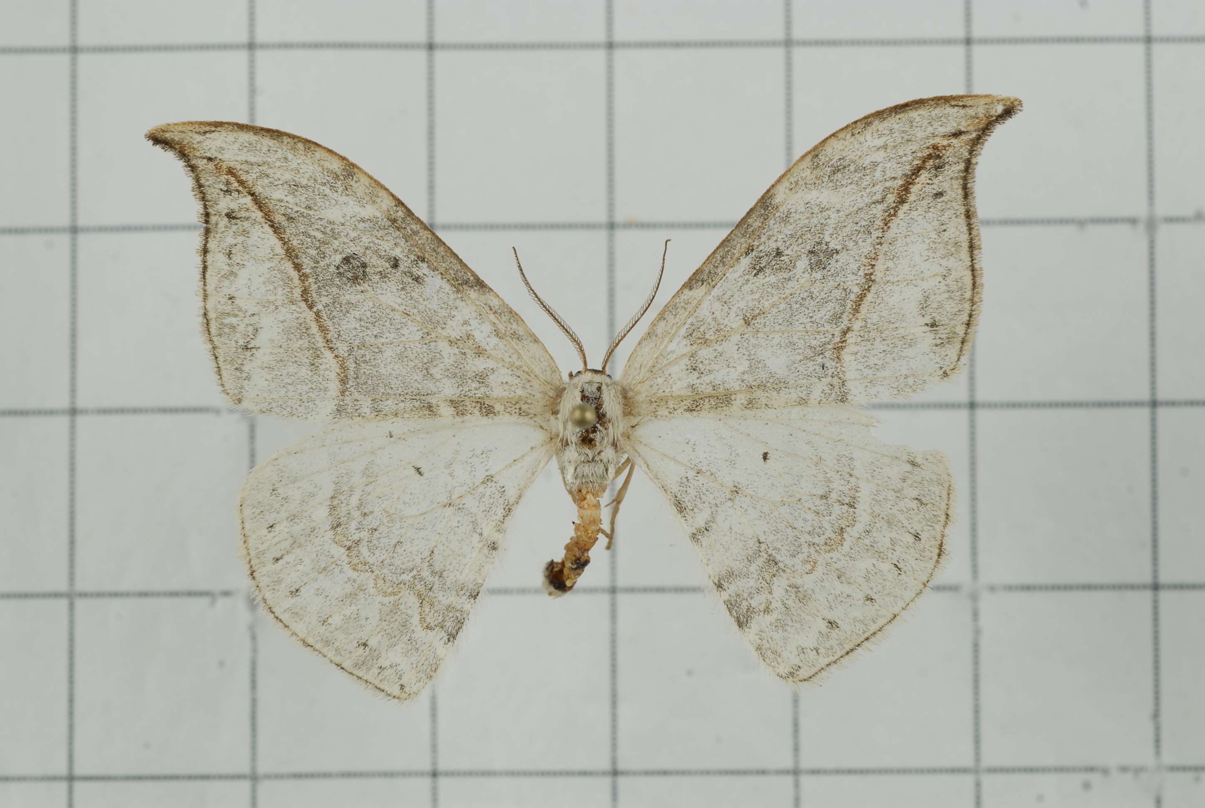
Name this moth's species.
Drepana pallida nigromaculata
